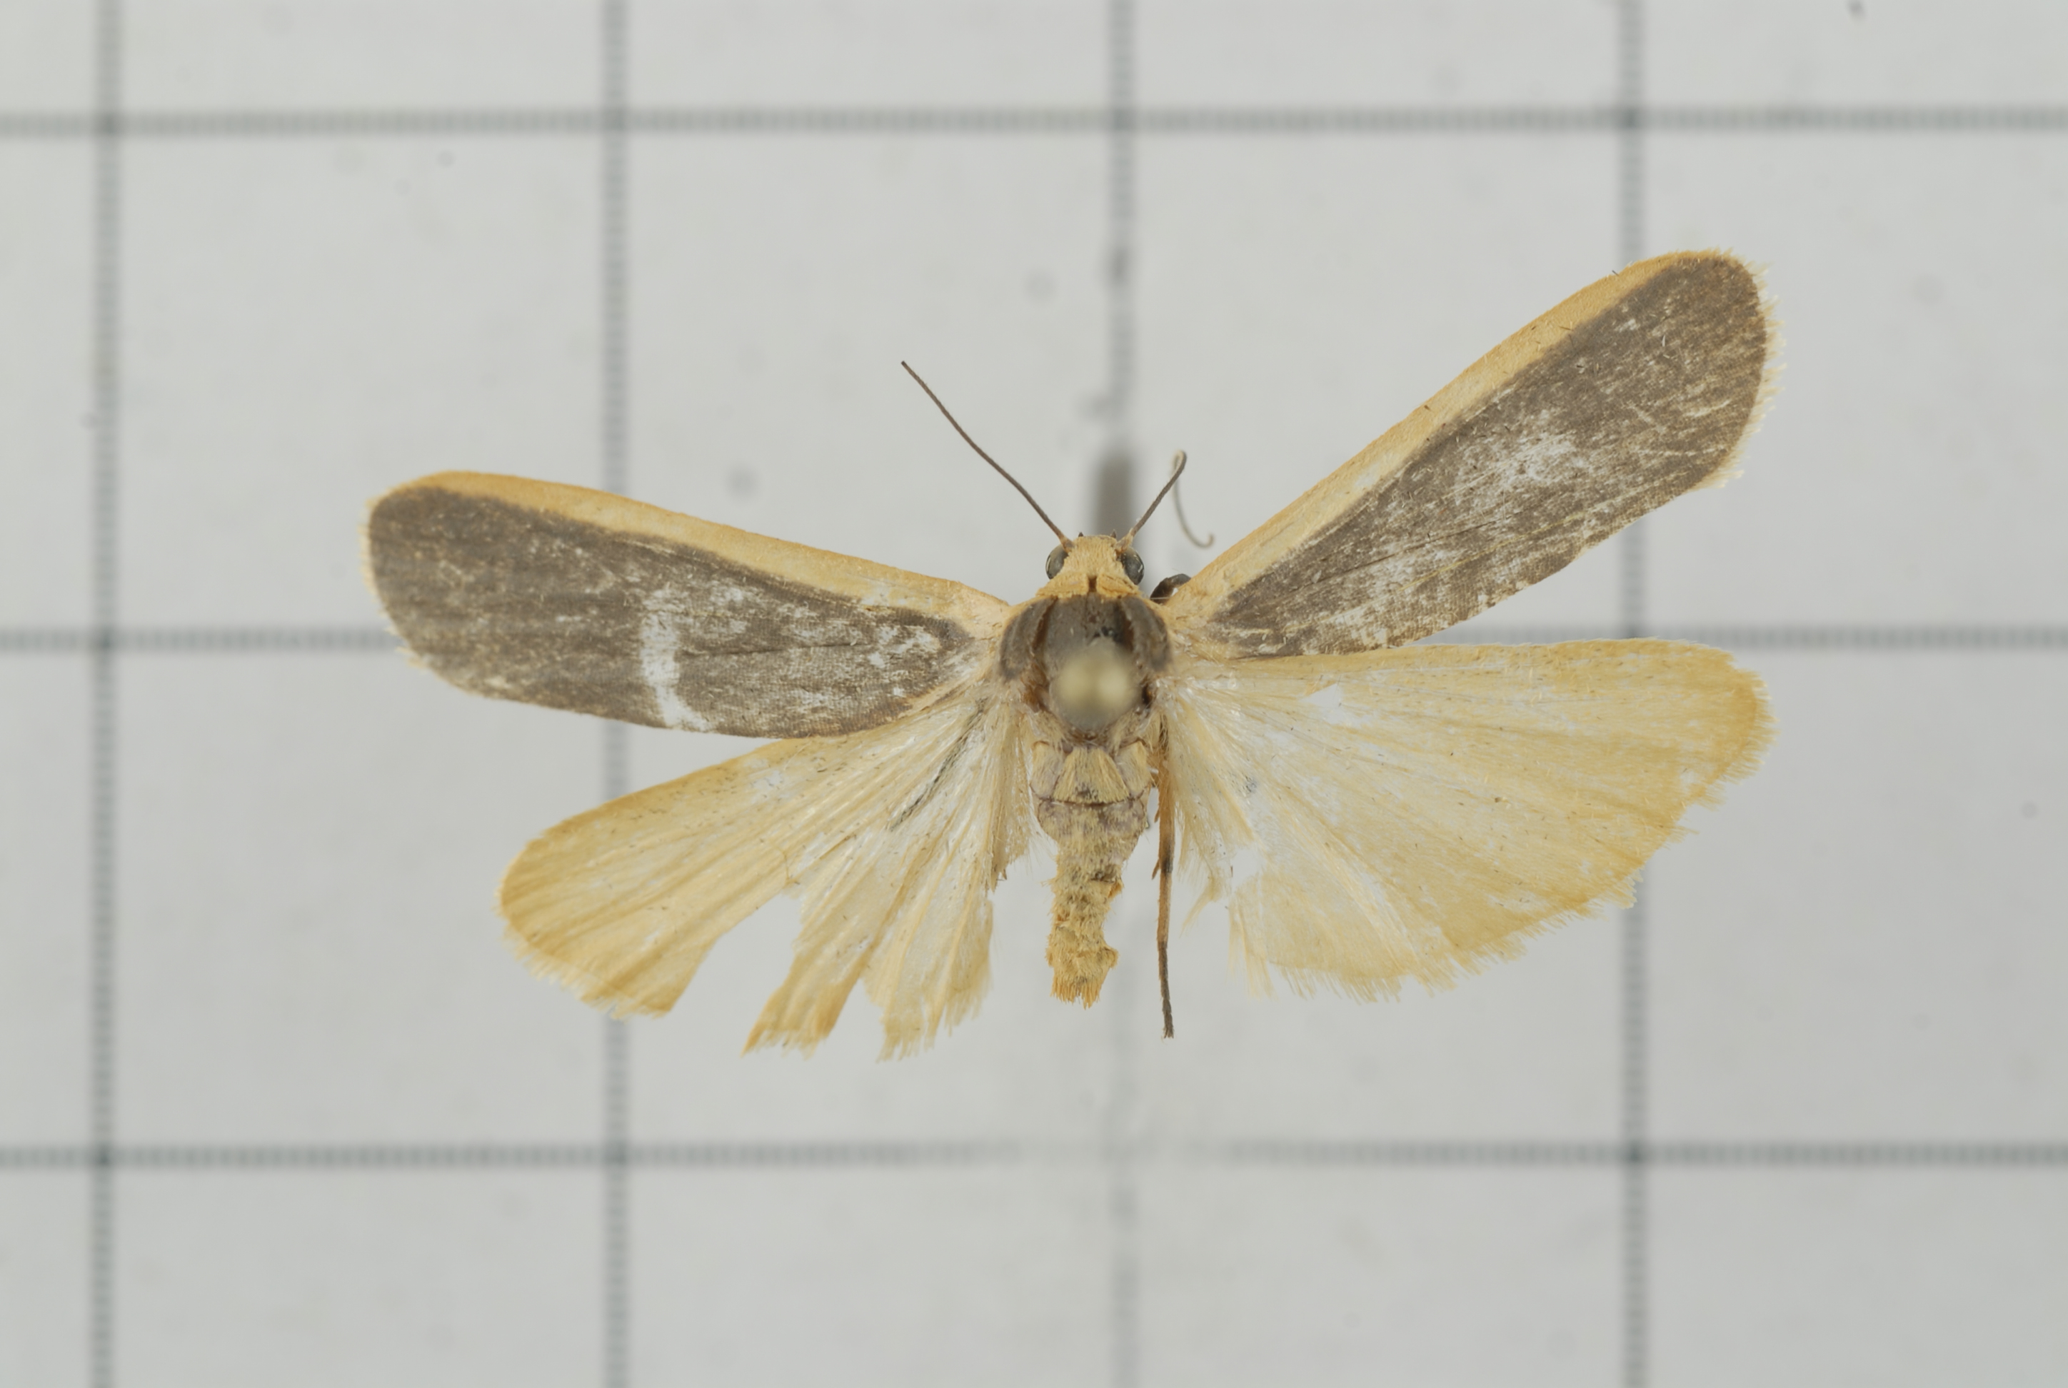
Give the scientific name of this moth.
Brunia antica
